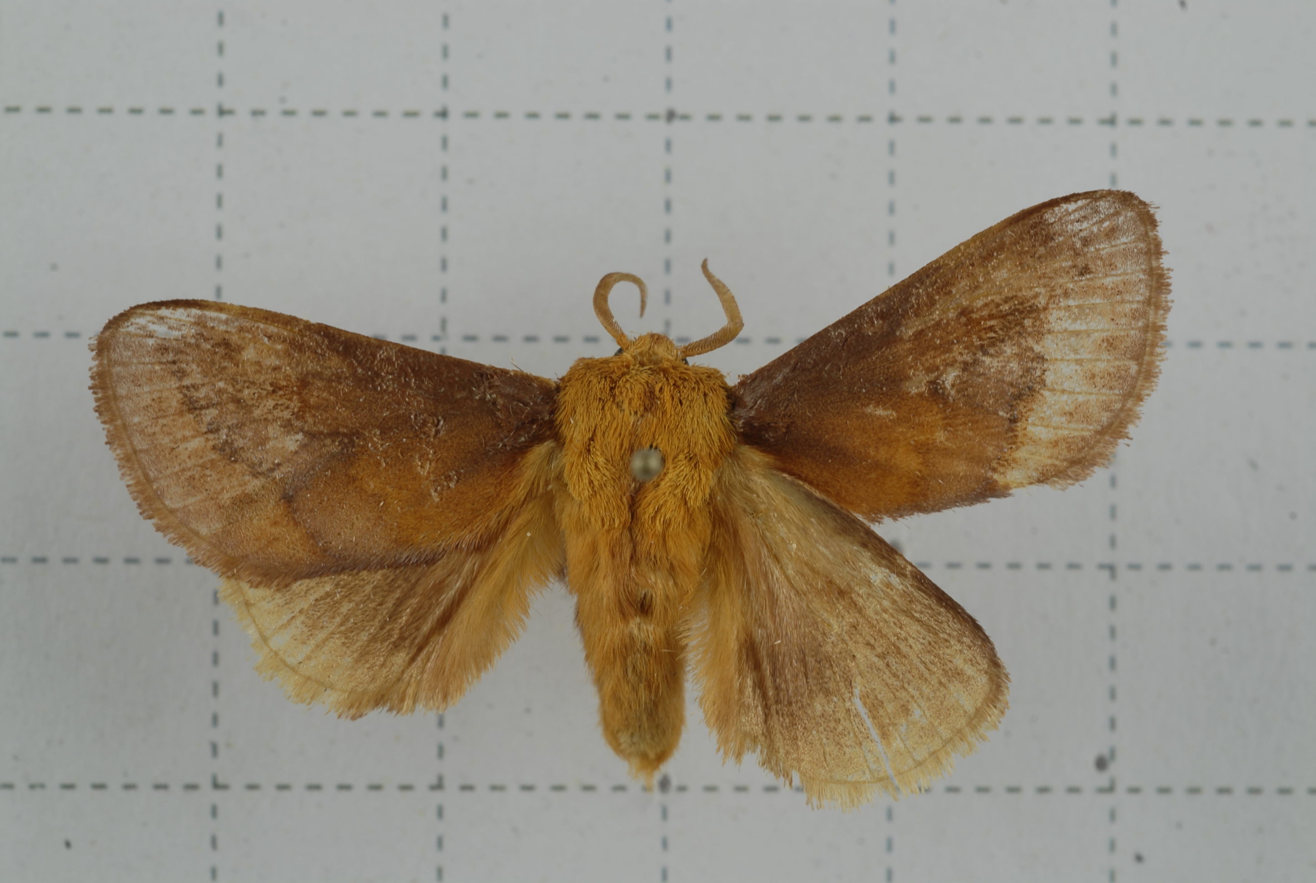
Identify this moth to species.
Narosoideus flavidorsalis
